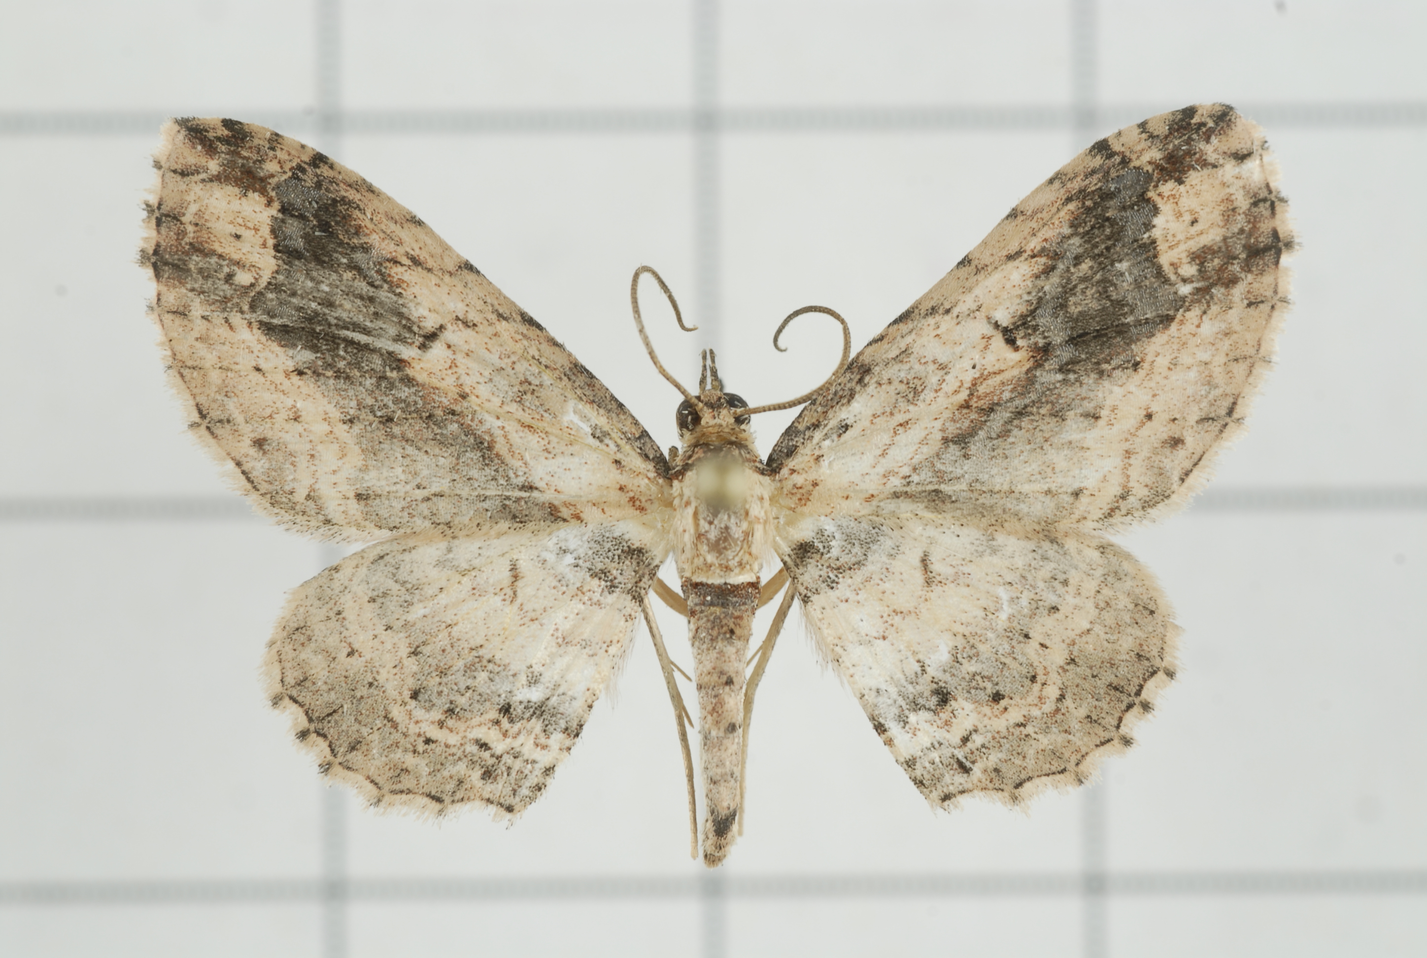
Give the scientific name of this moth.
Ziridava kanshireiensis
